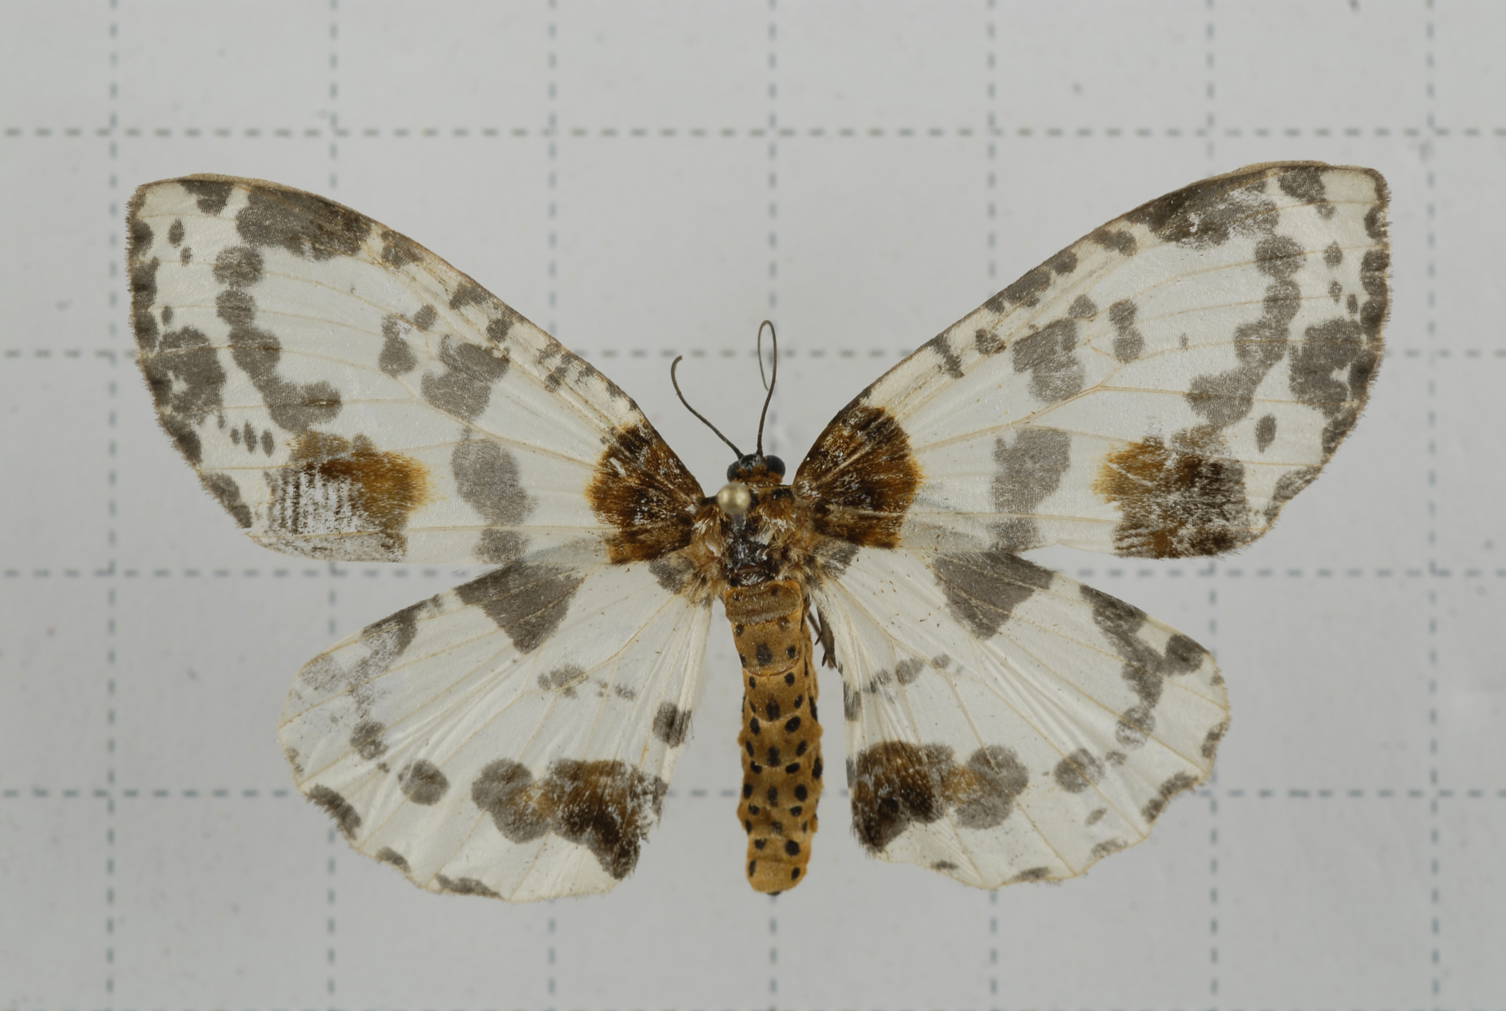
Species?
Abraxas formosilluminata
